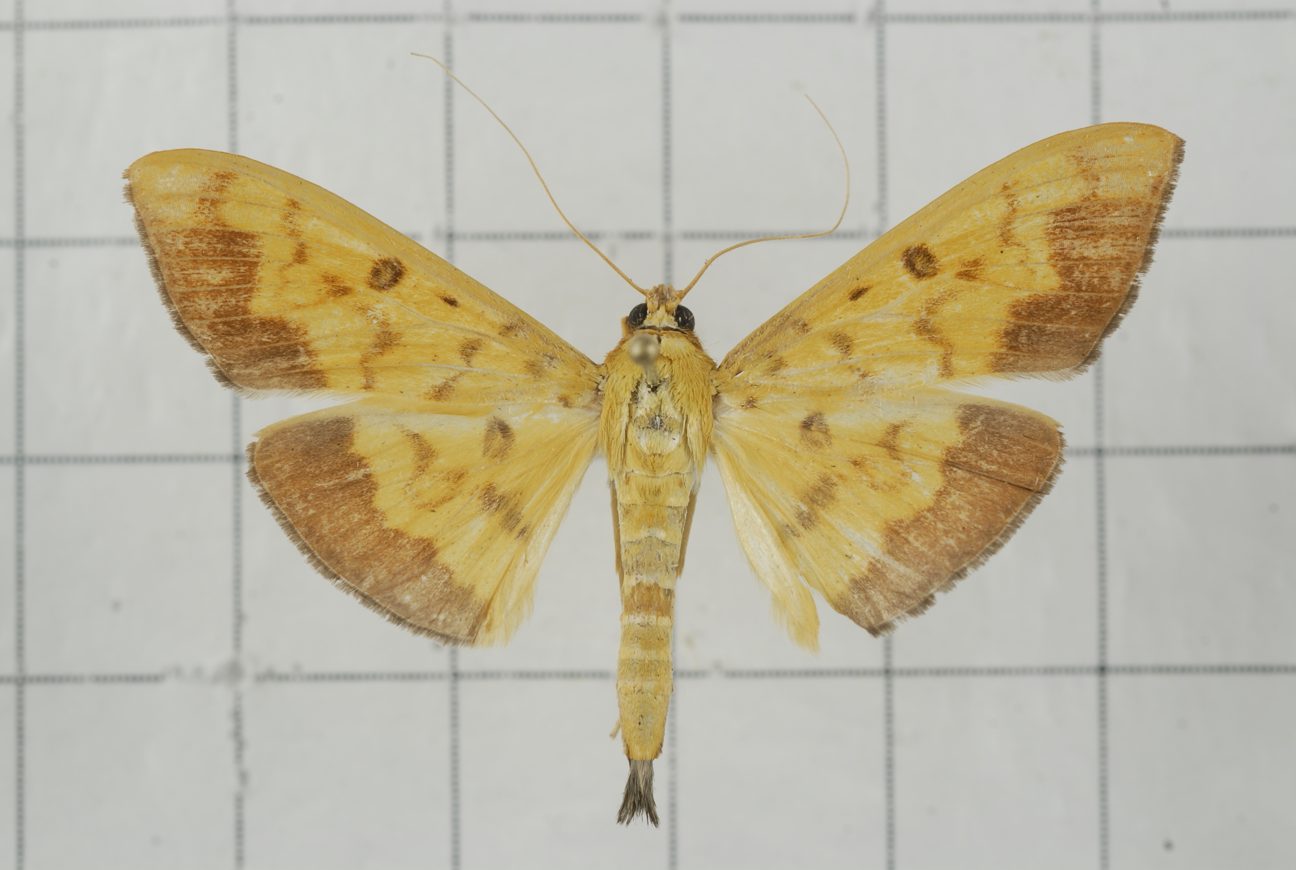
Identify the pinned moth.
Botyodes asialis
